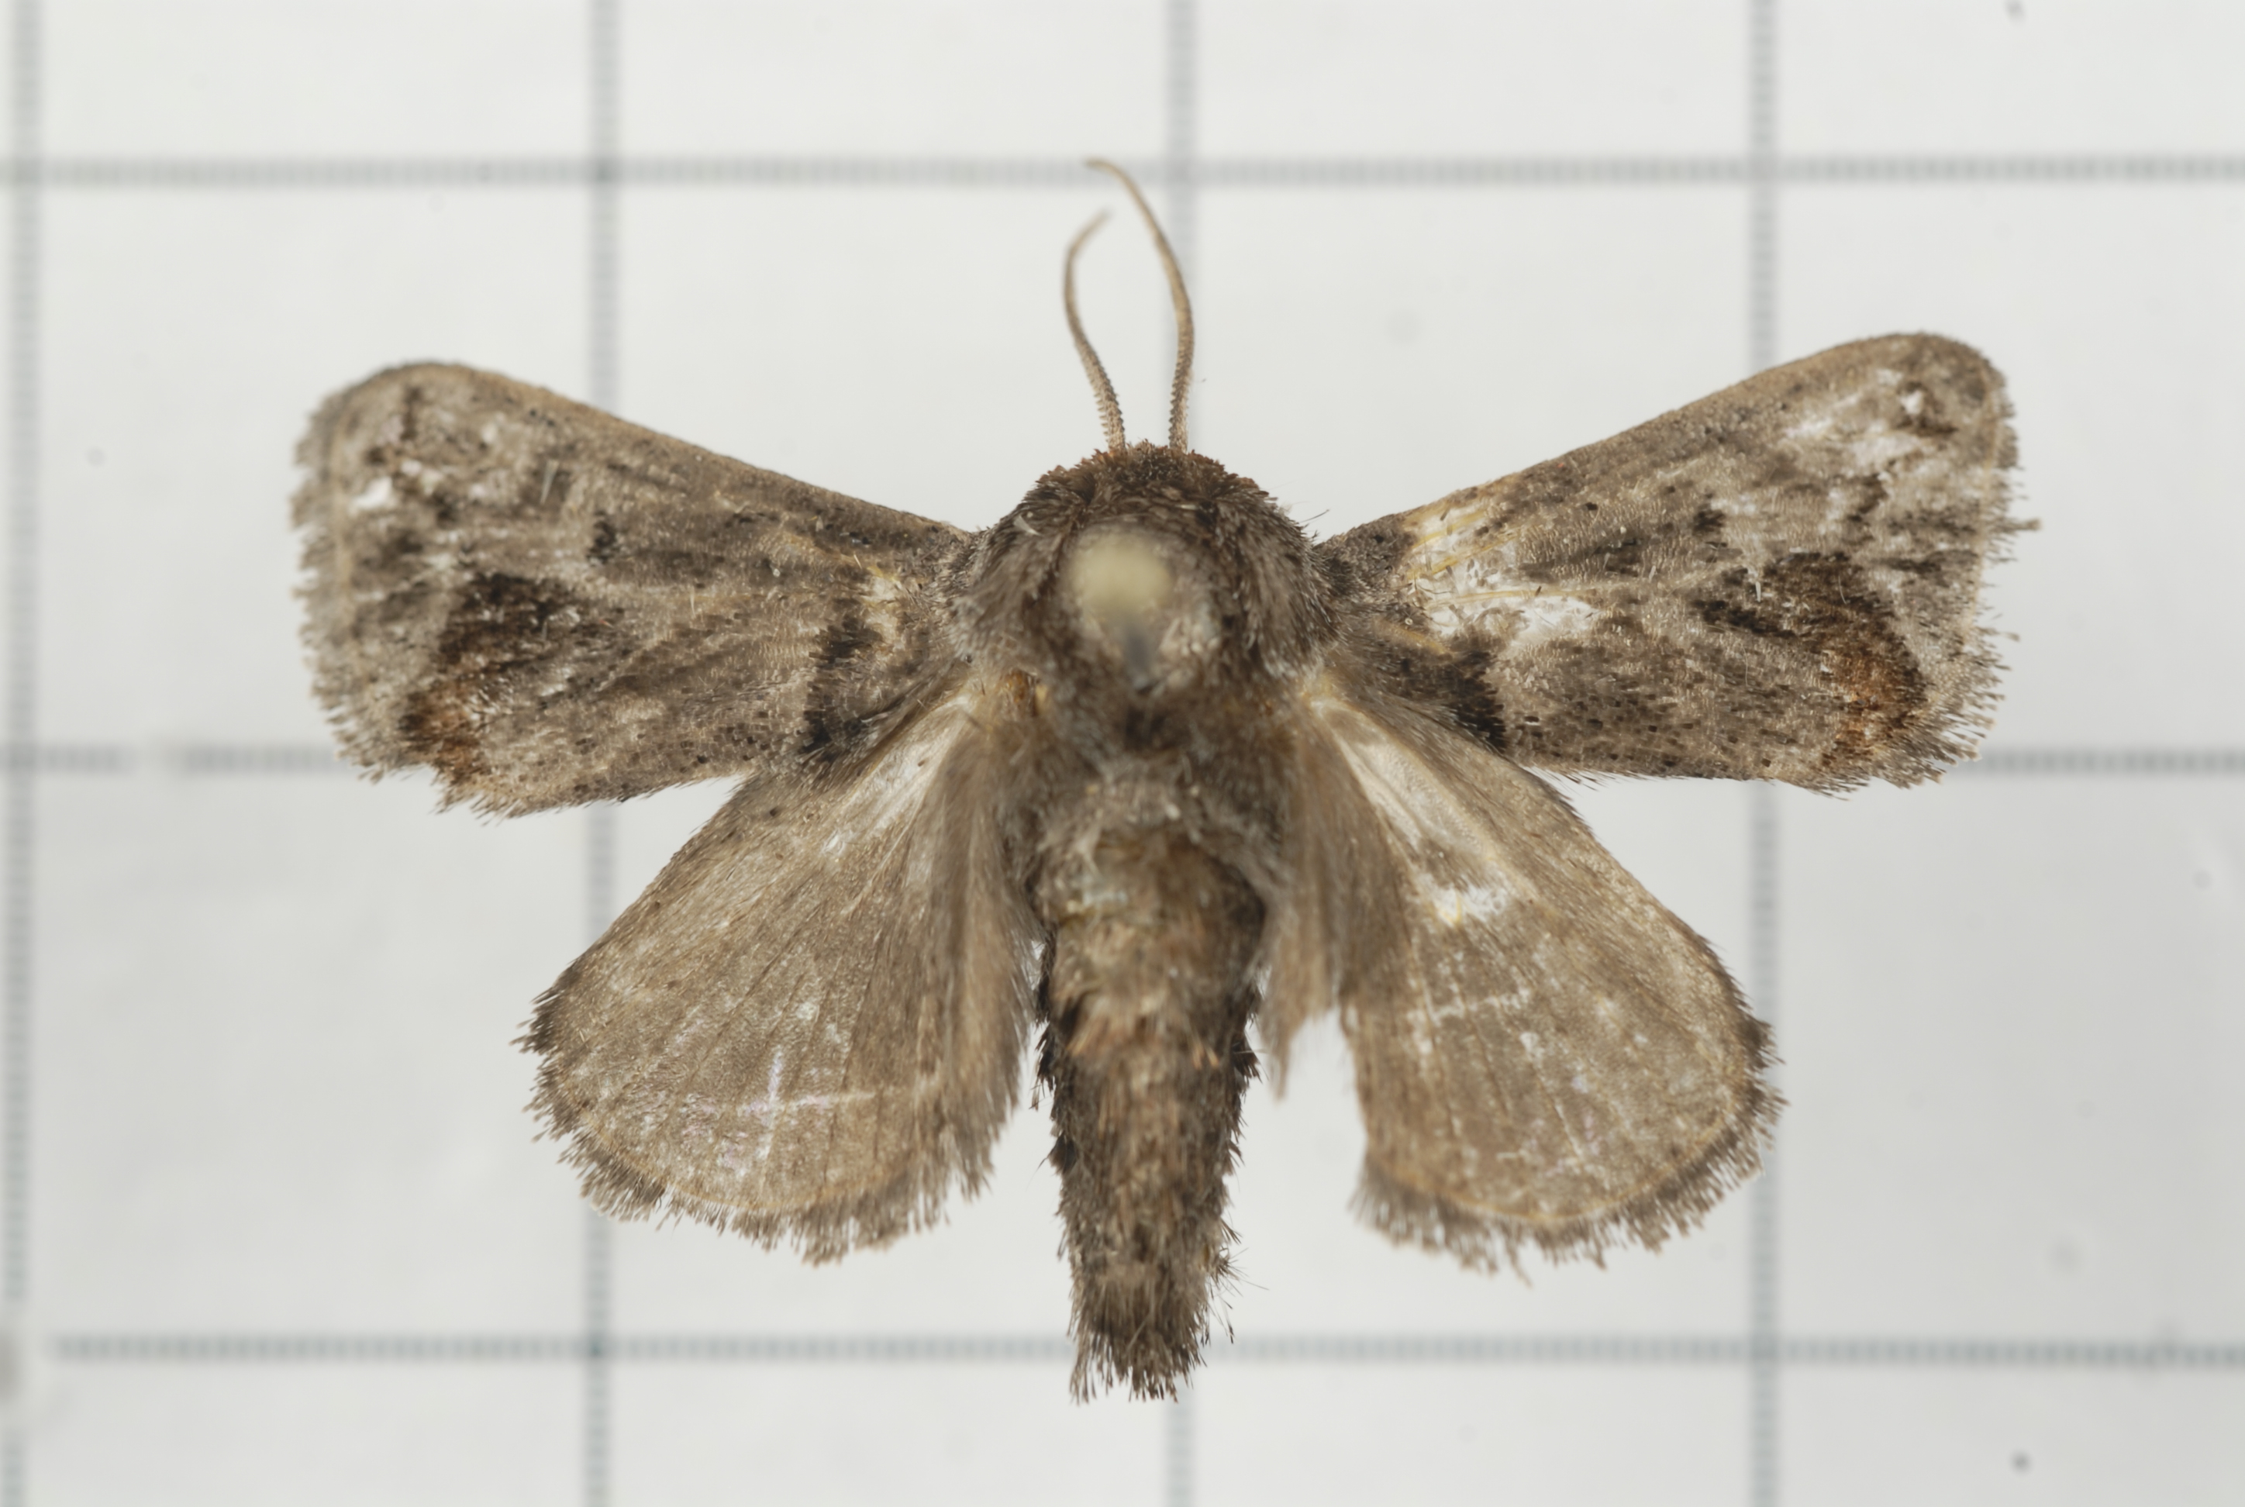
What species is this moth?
Phlossa conjuncta
